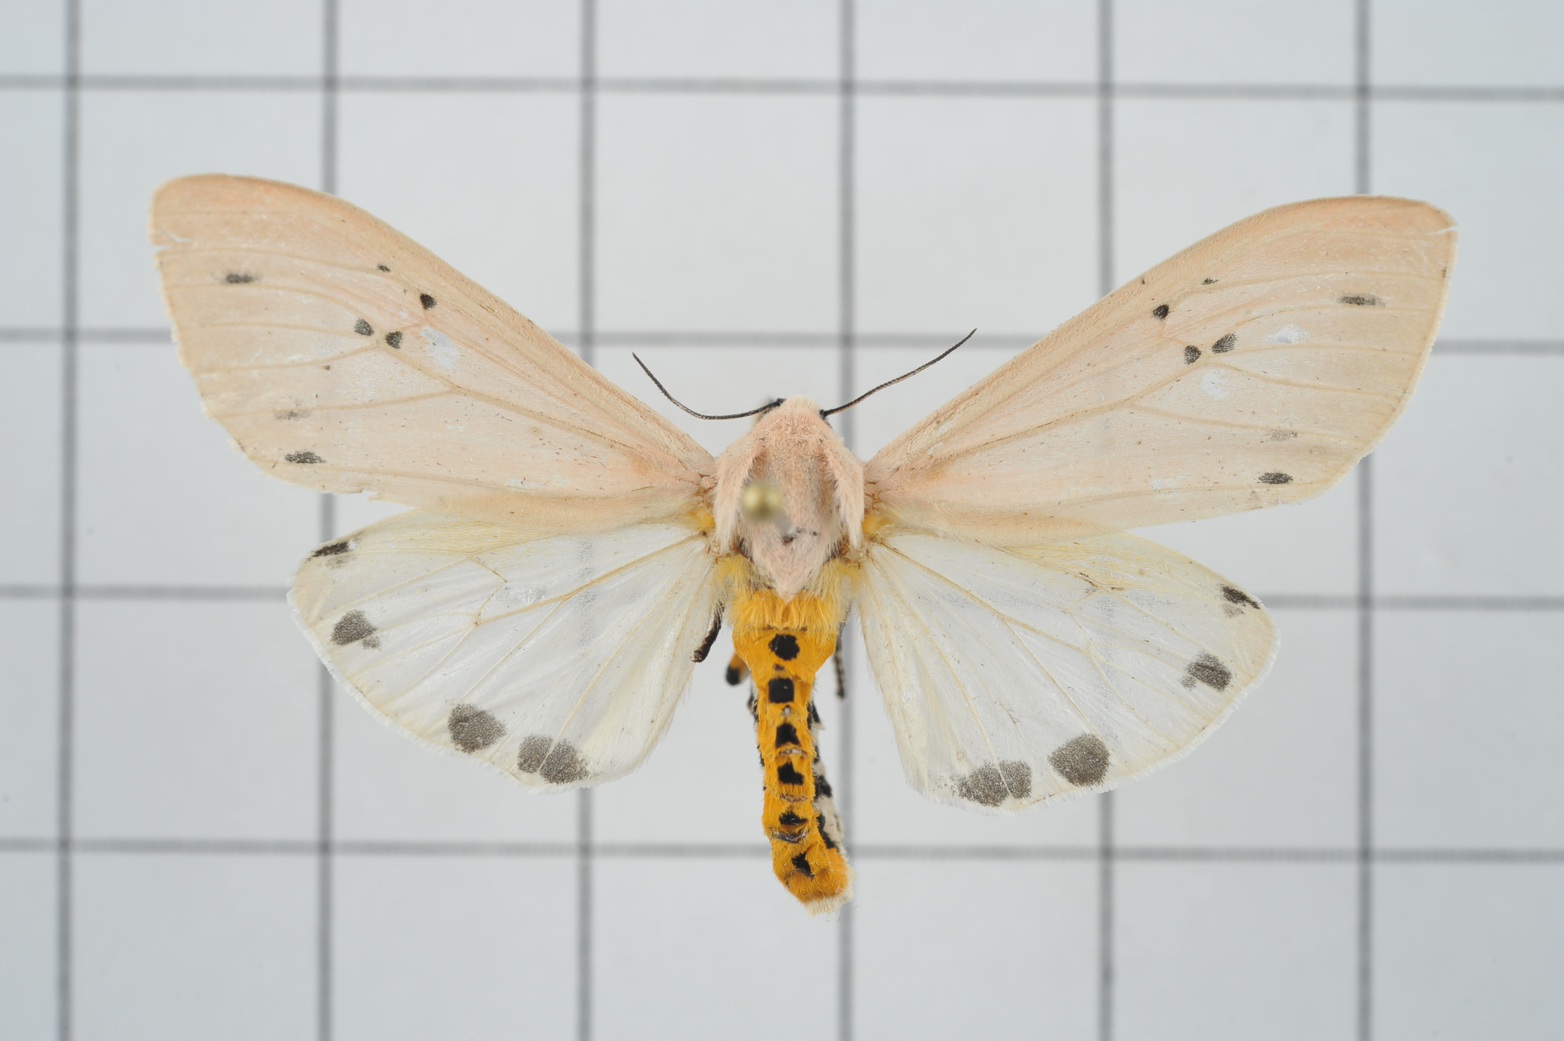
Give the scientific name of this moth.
Creatonotos transiens koni
